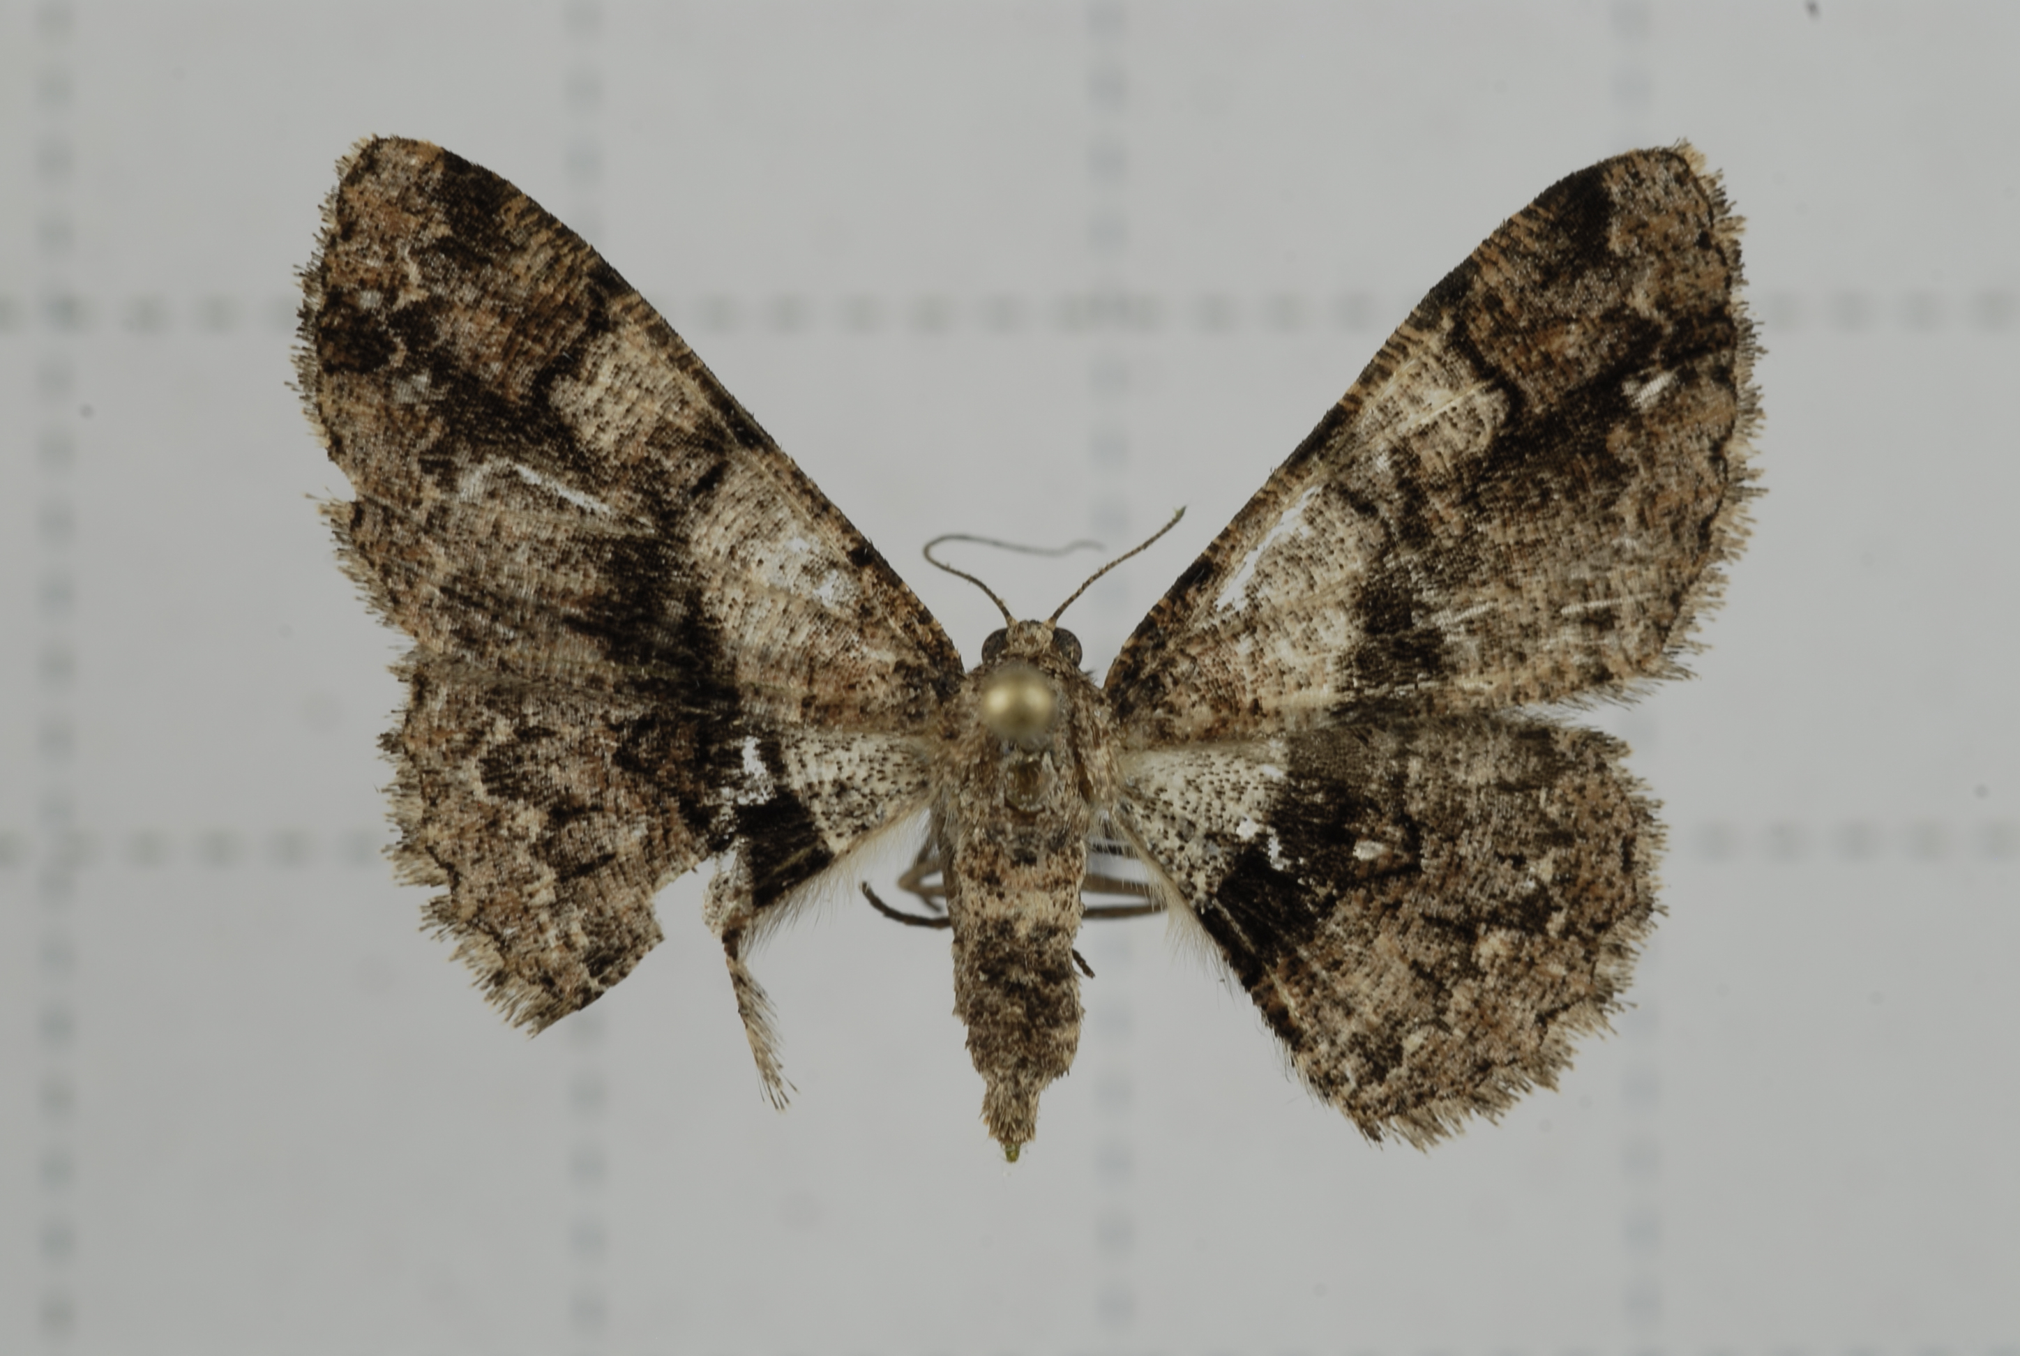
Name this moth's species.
Satoblephara owadai
